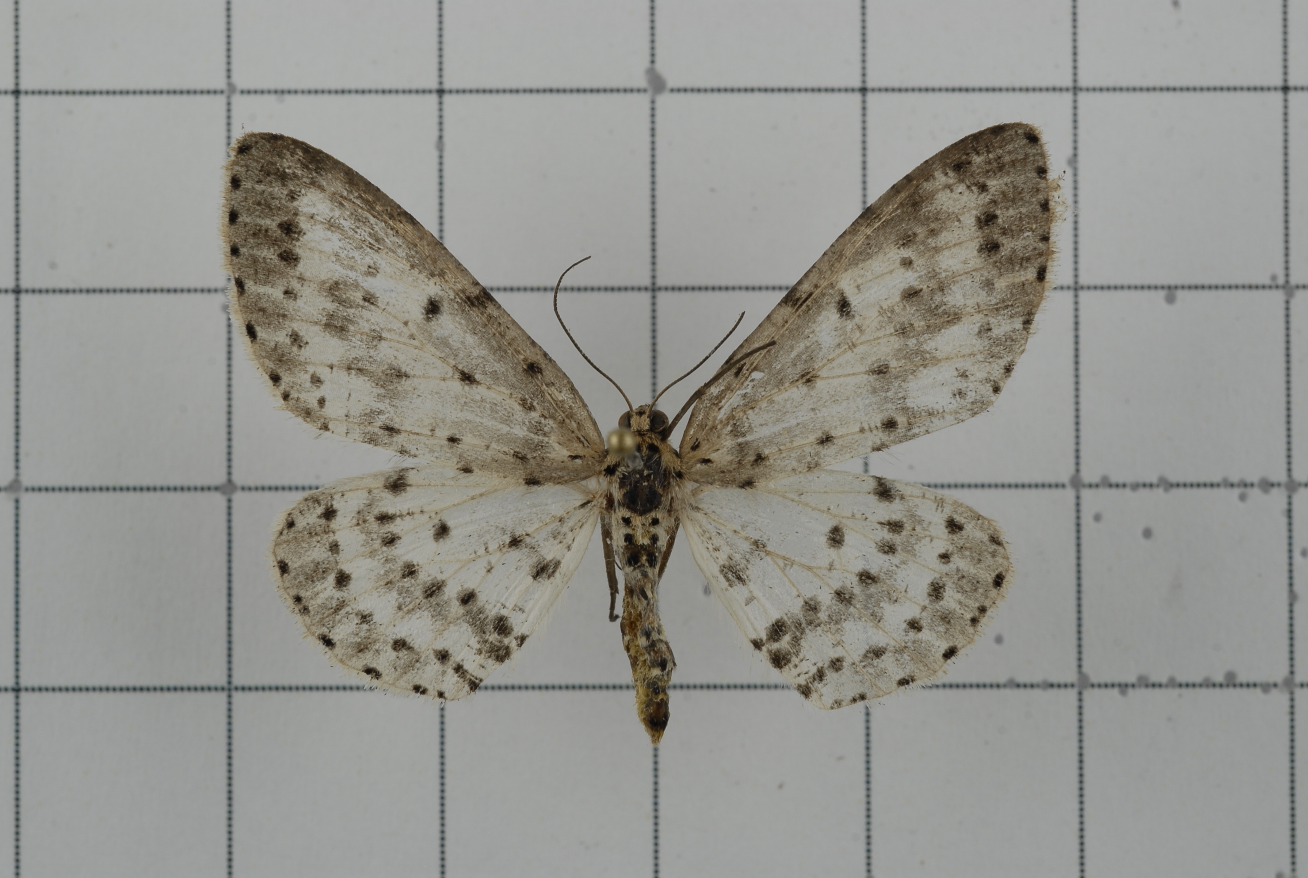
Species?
Percnia suffusa
